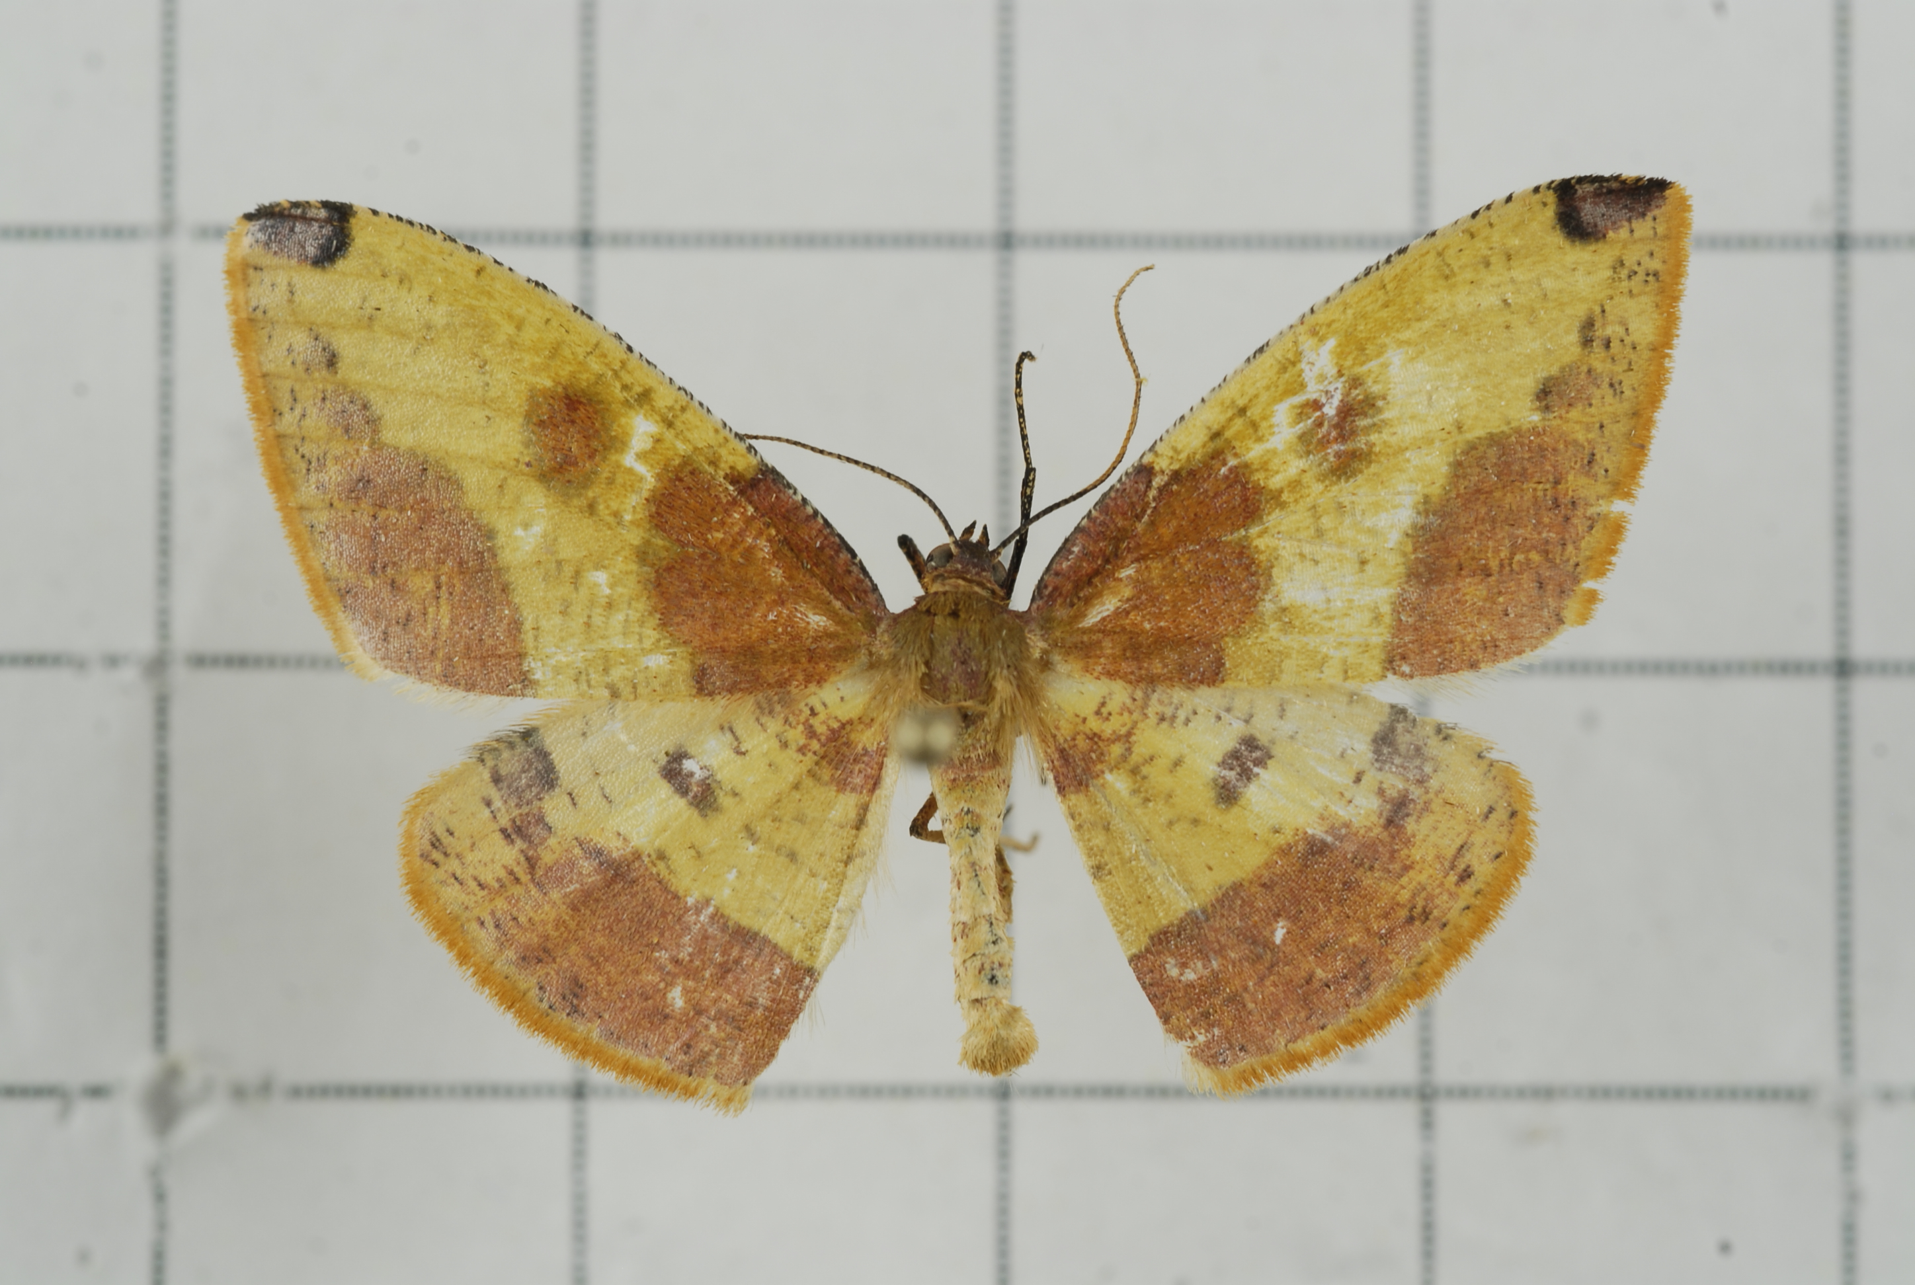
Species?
Heterolocha coccinea
